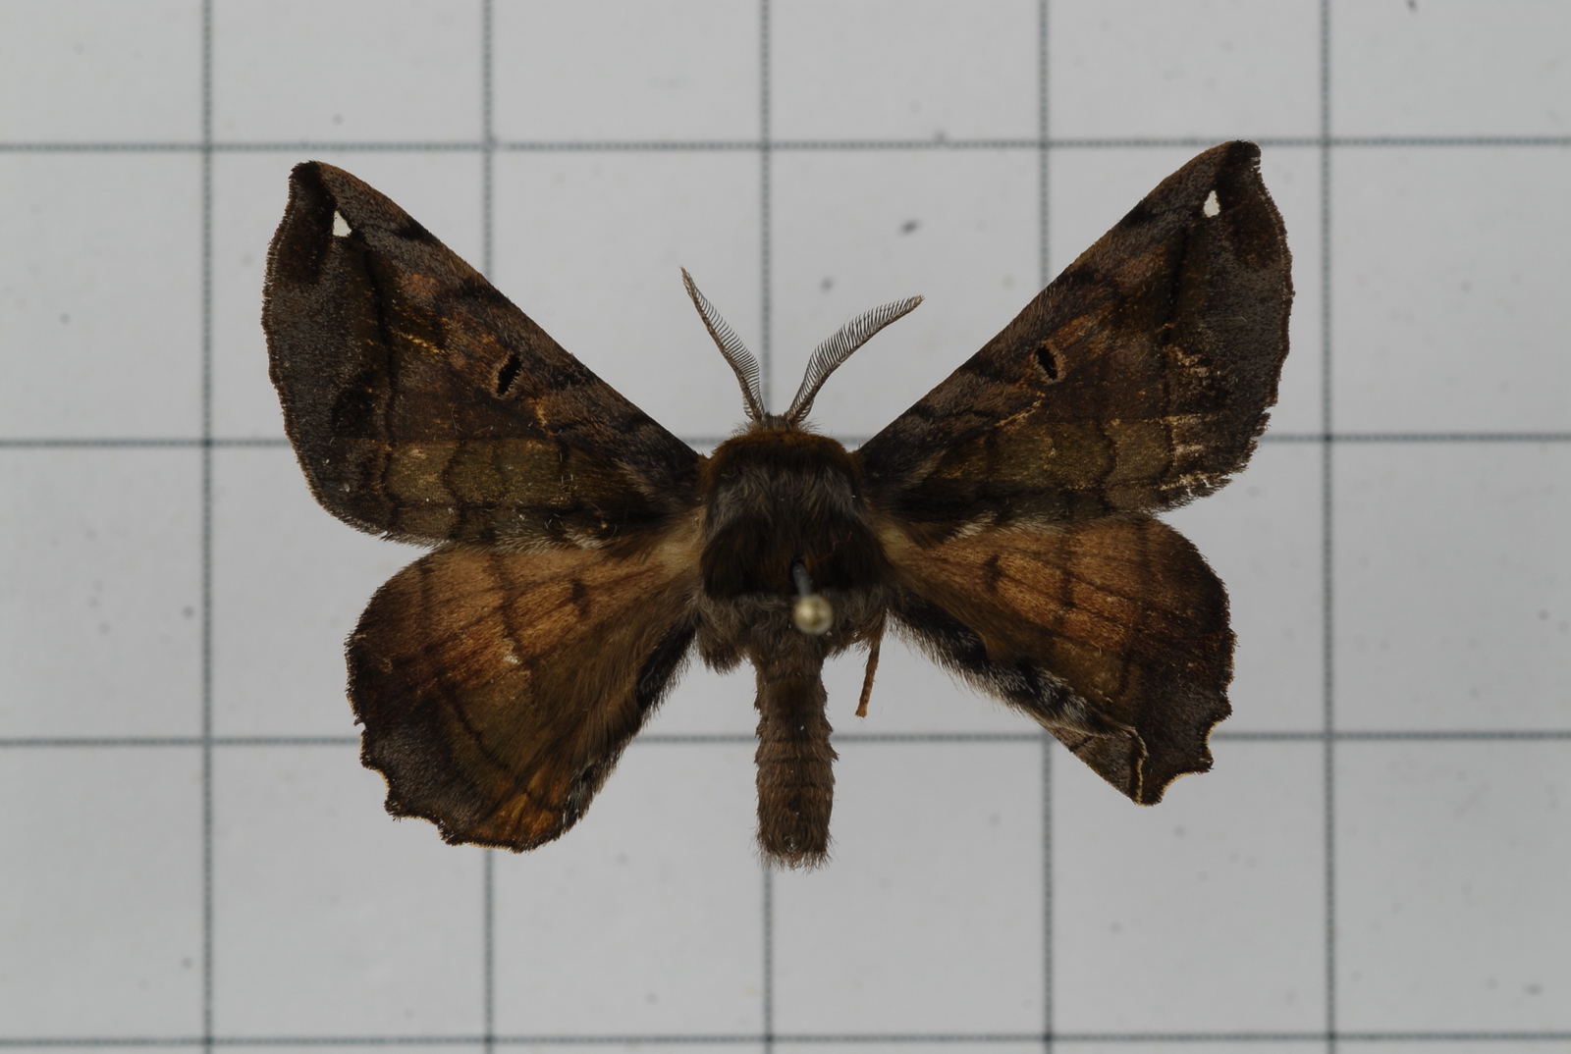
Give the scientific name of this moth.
Prismosticta fenestrata
